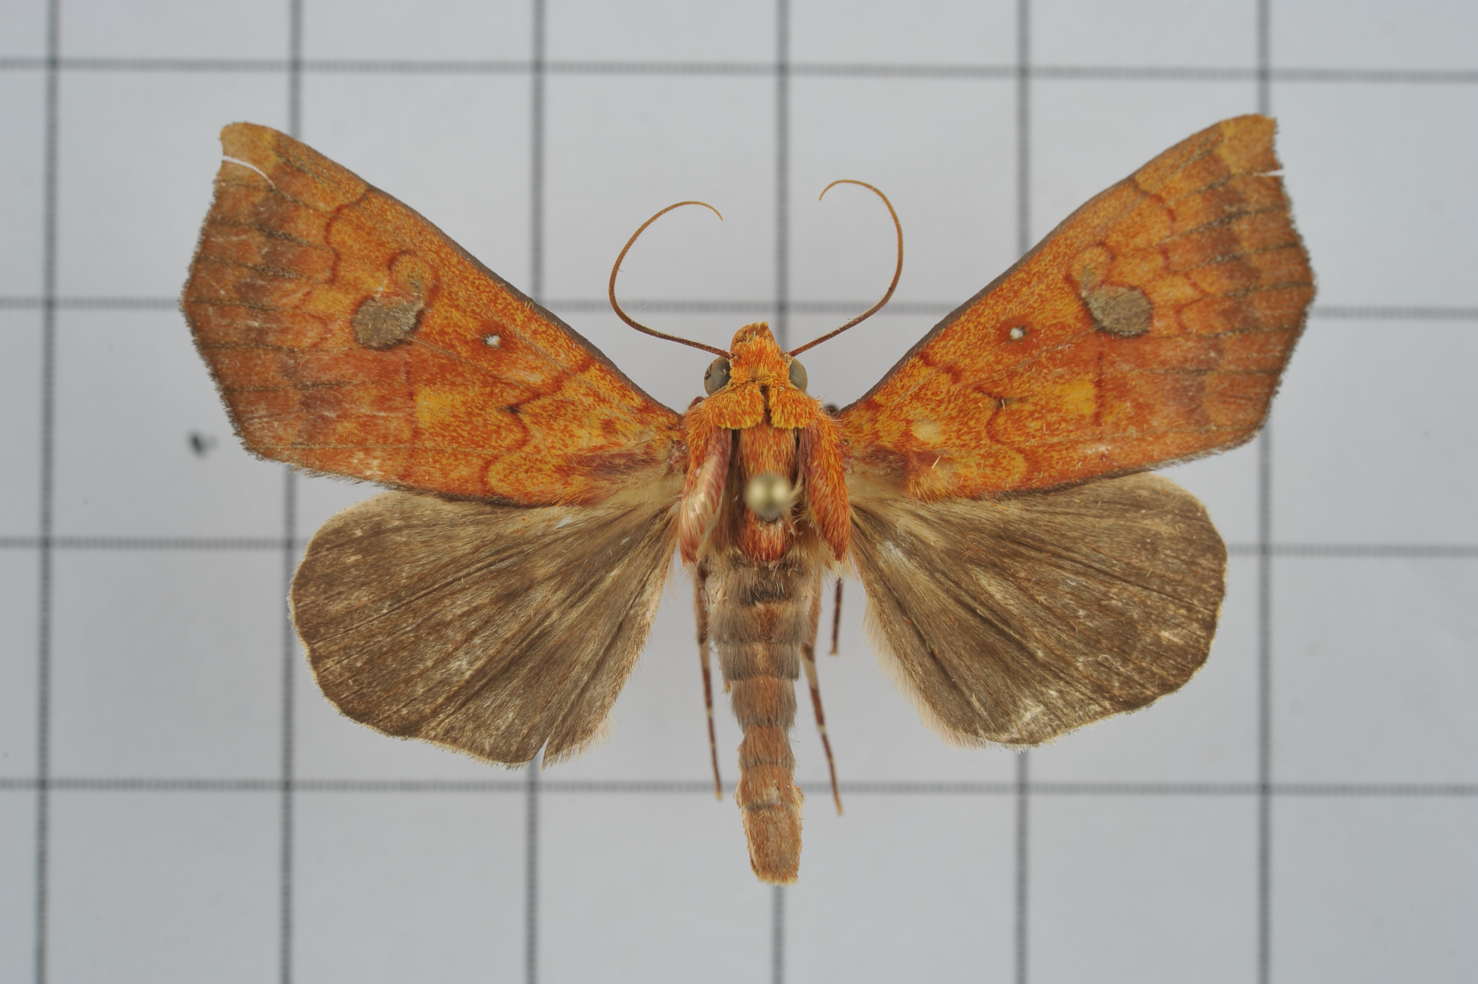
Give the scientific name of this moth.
Rusicada combinans
